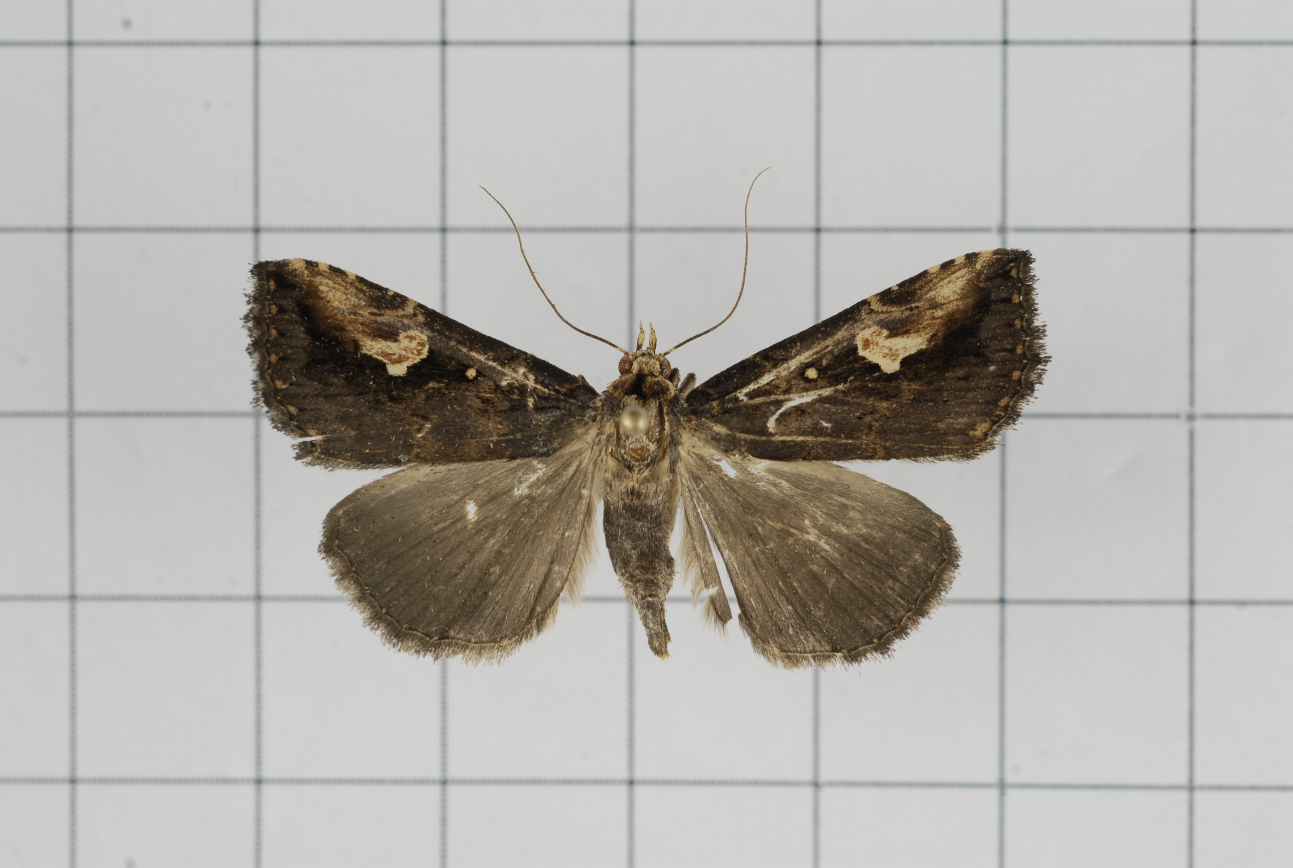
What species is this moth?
Pseudosphetta moorei
